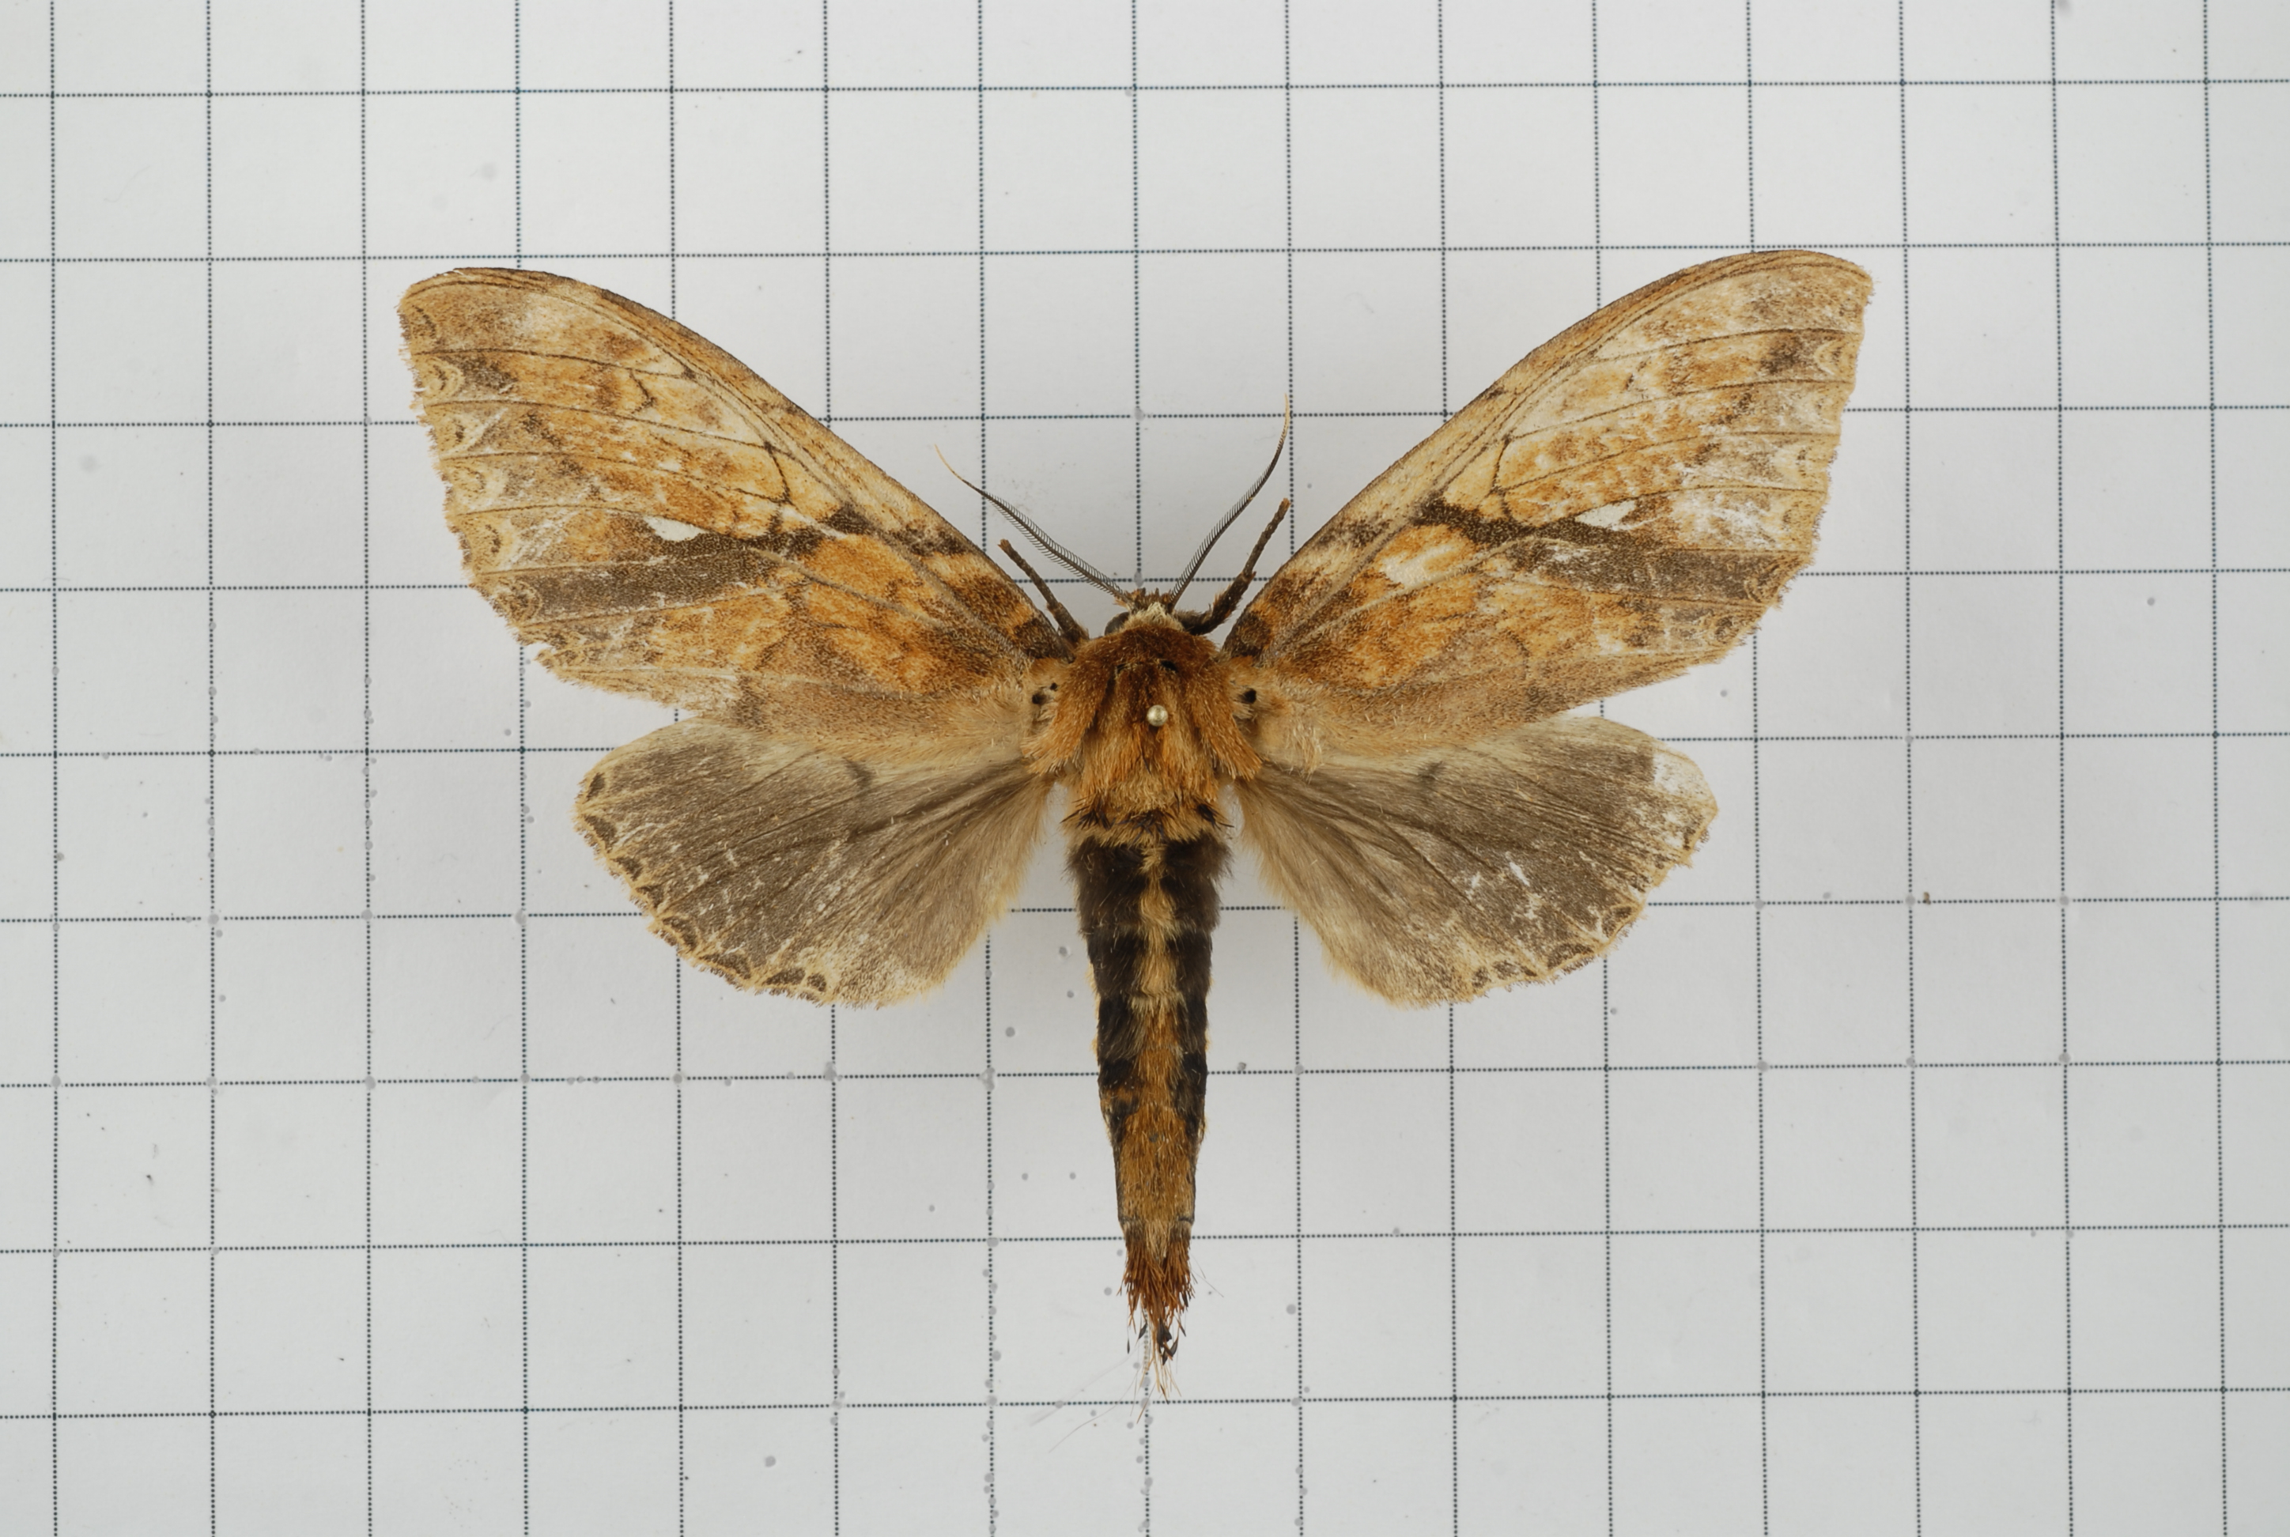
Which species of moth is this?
Dudusa synopla
